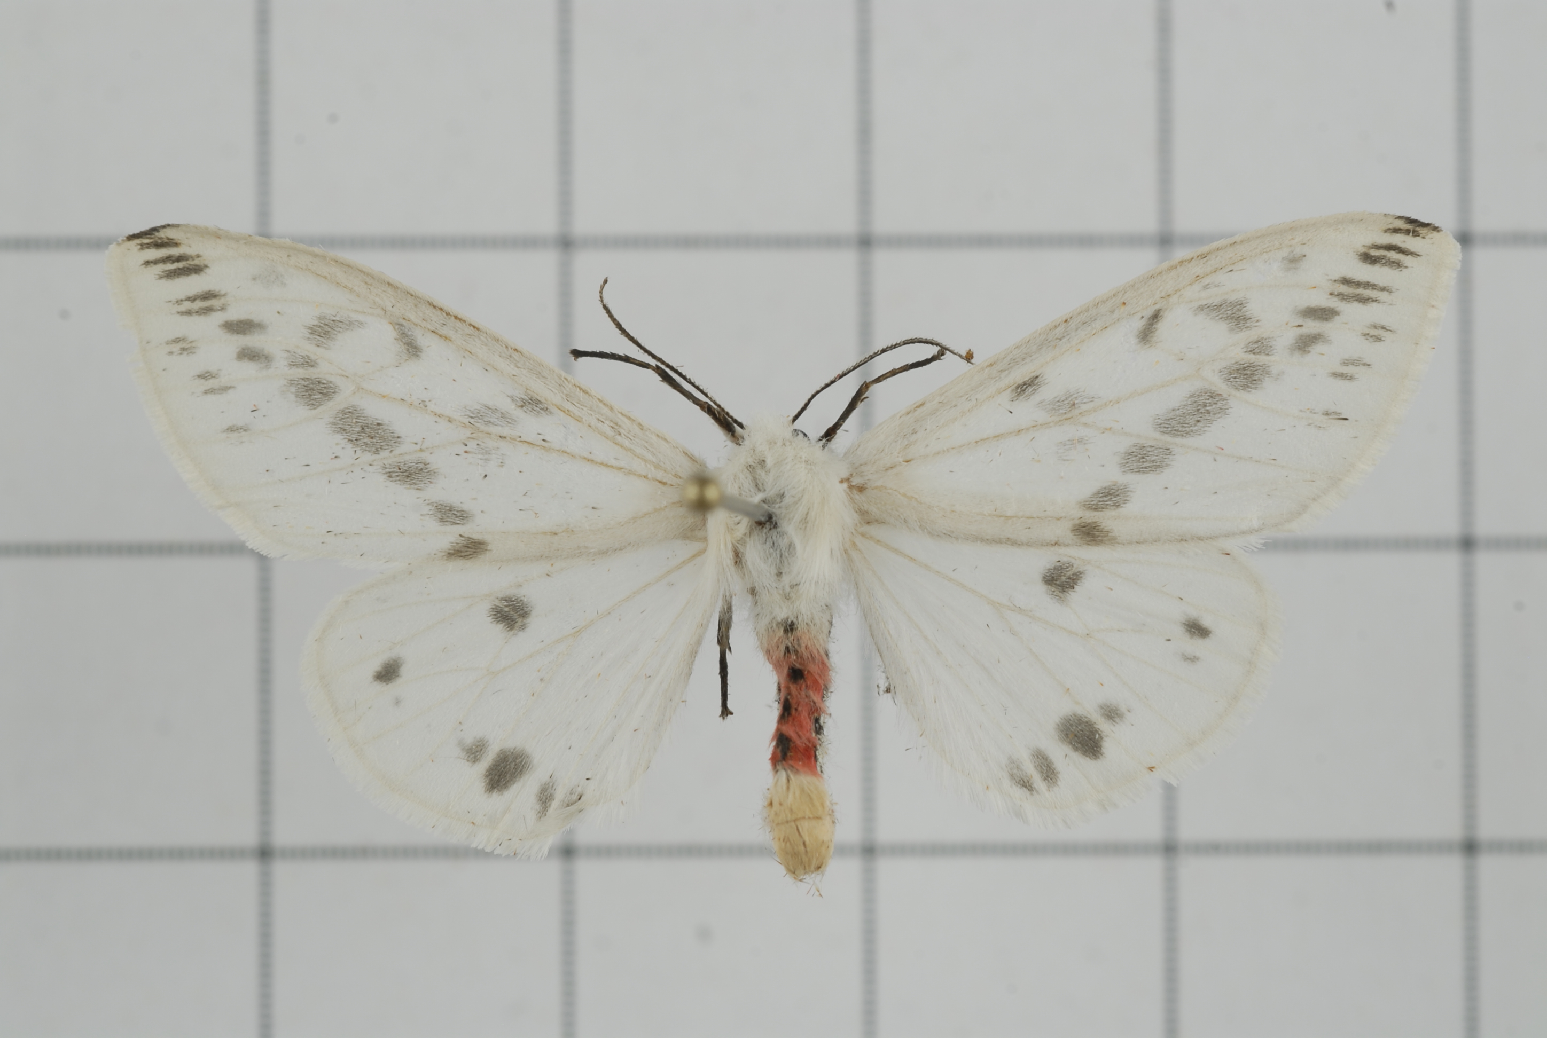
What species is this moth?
Lemyra nigricosta
